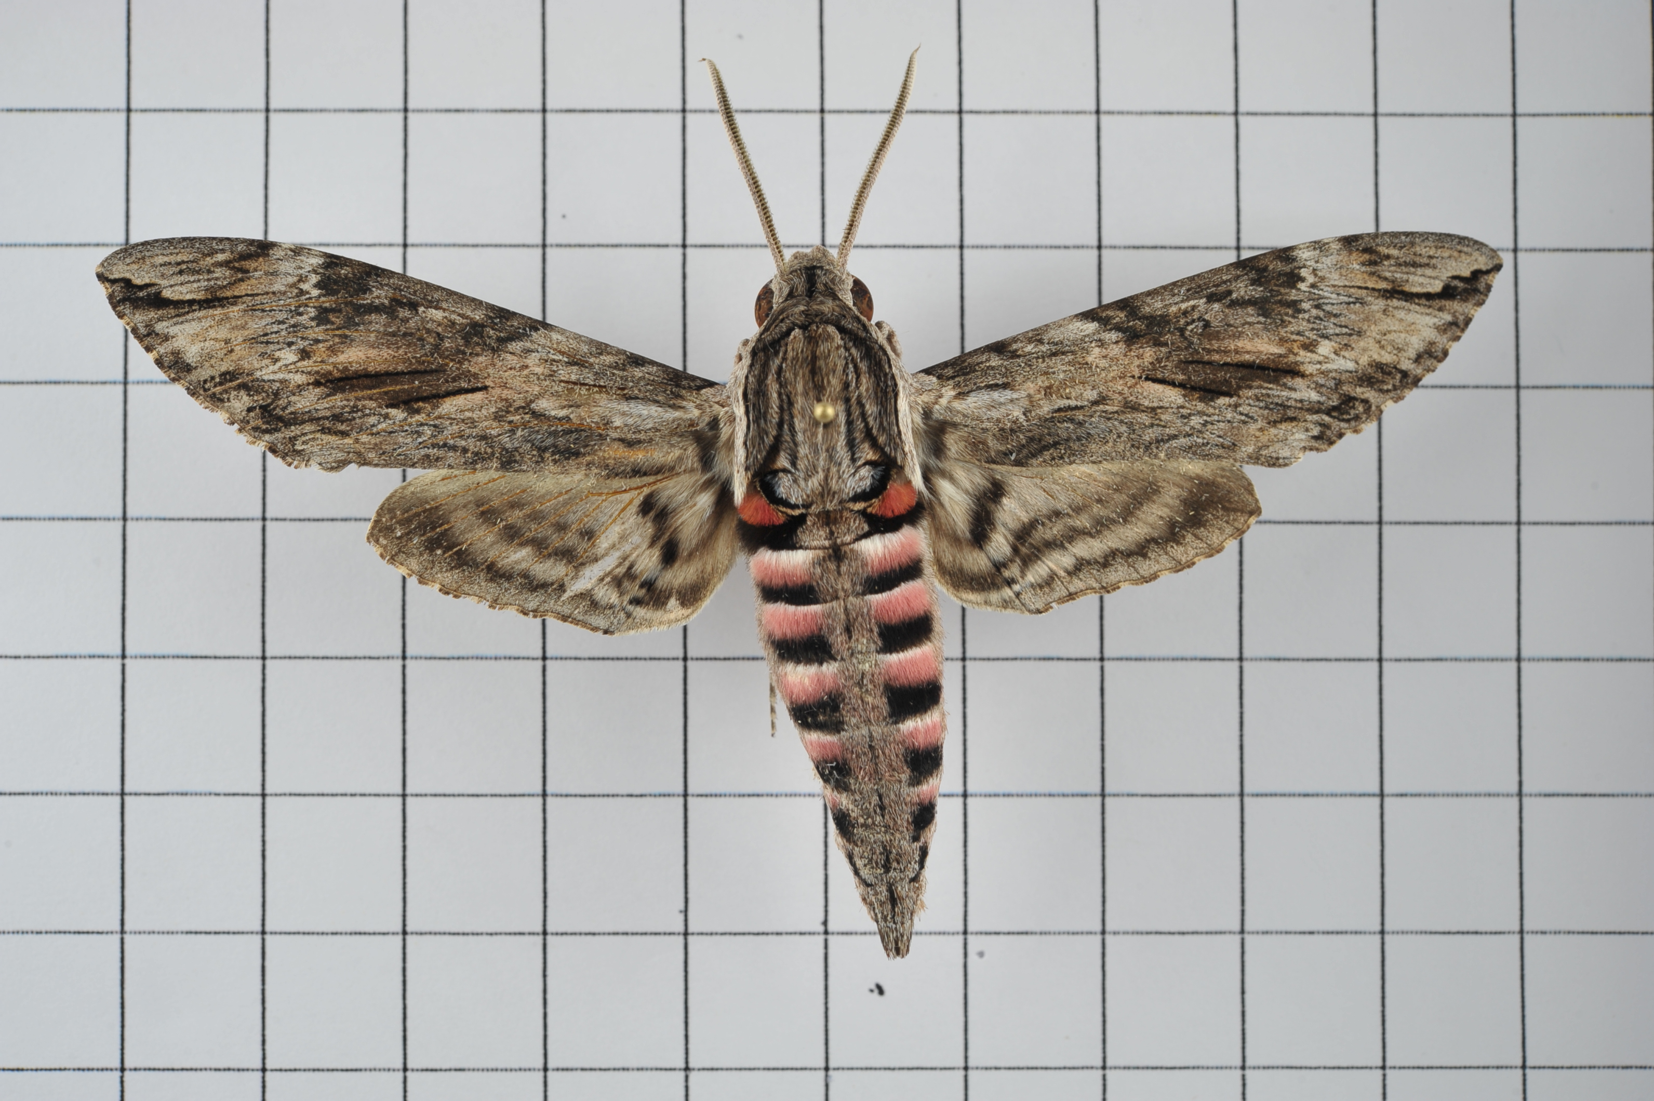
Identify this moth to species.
Agrius convolvuli
